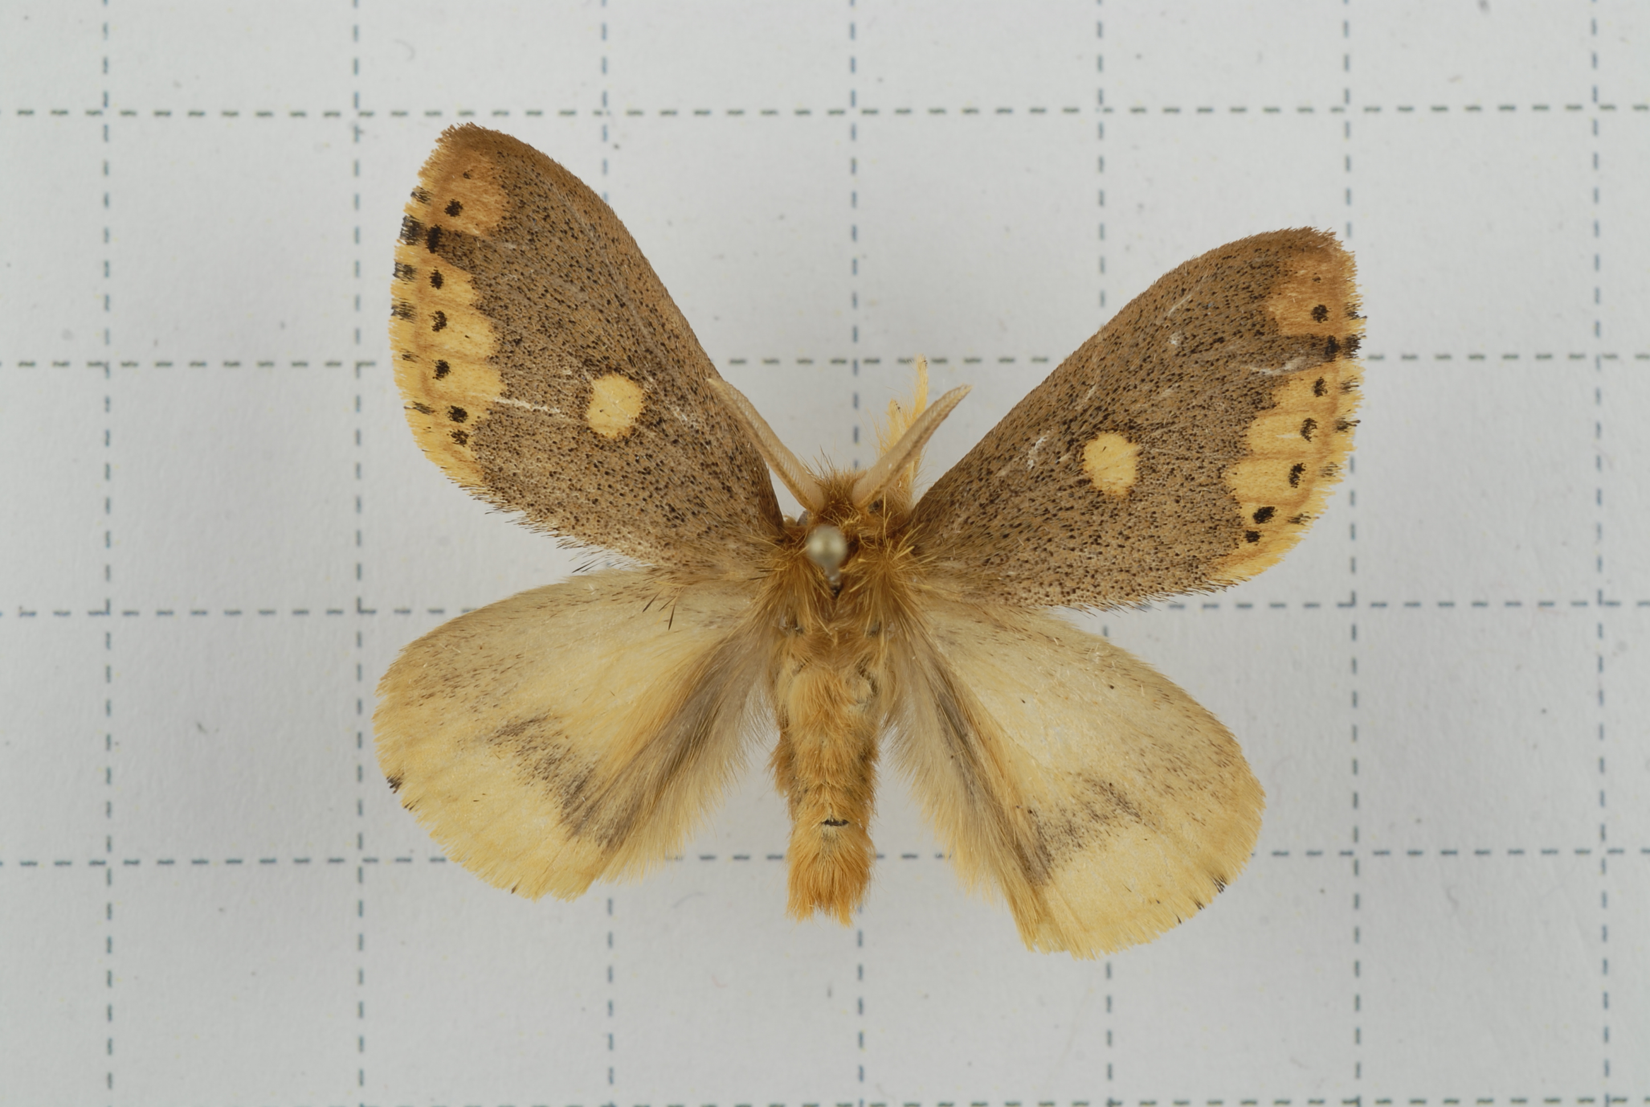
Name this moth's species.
Nygmia marginata insulata
